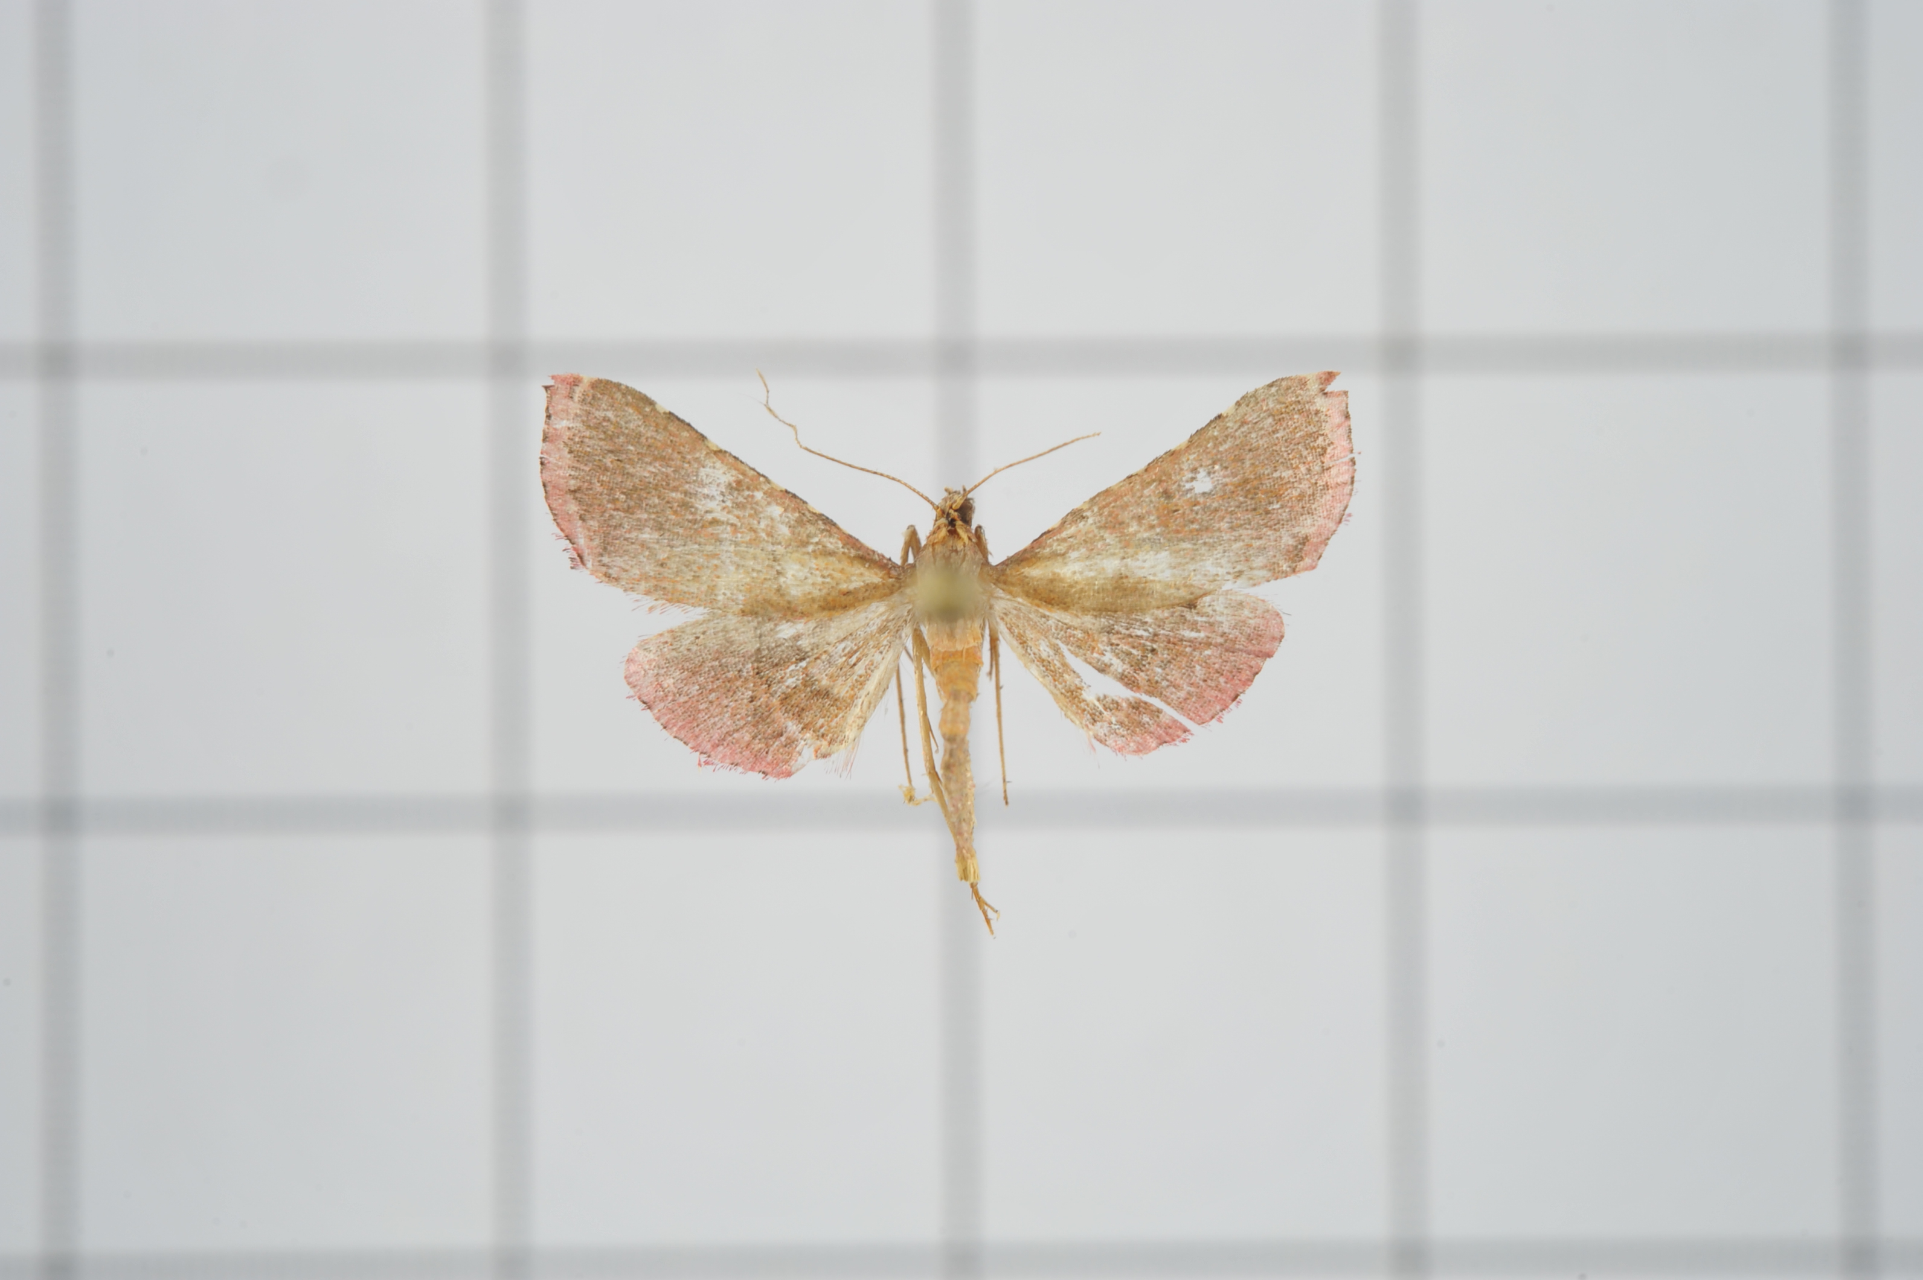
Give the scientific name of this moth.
Endotricha minialis
